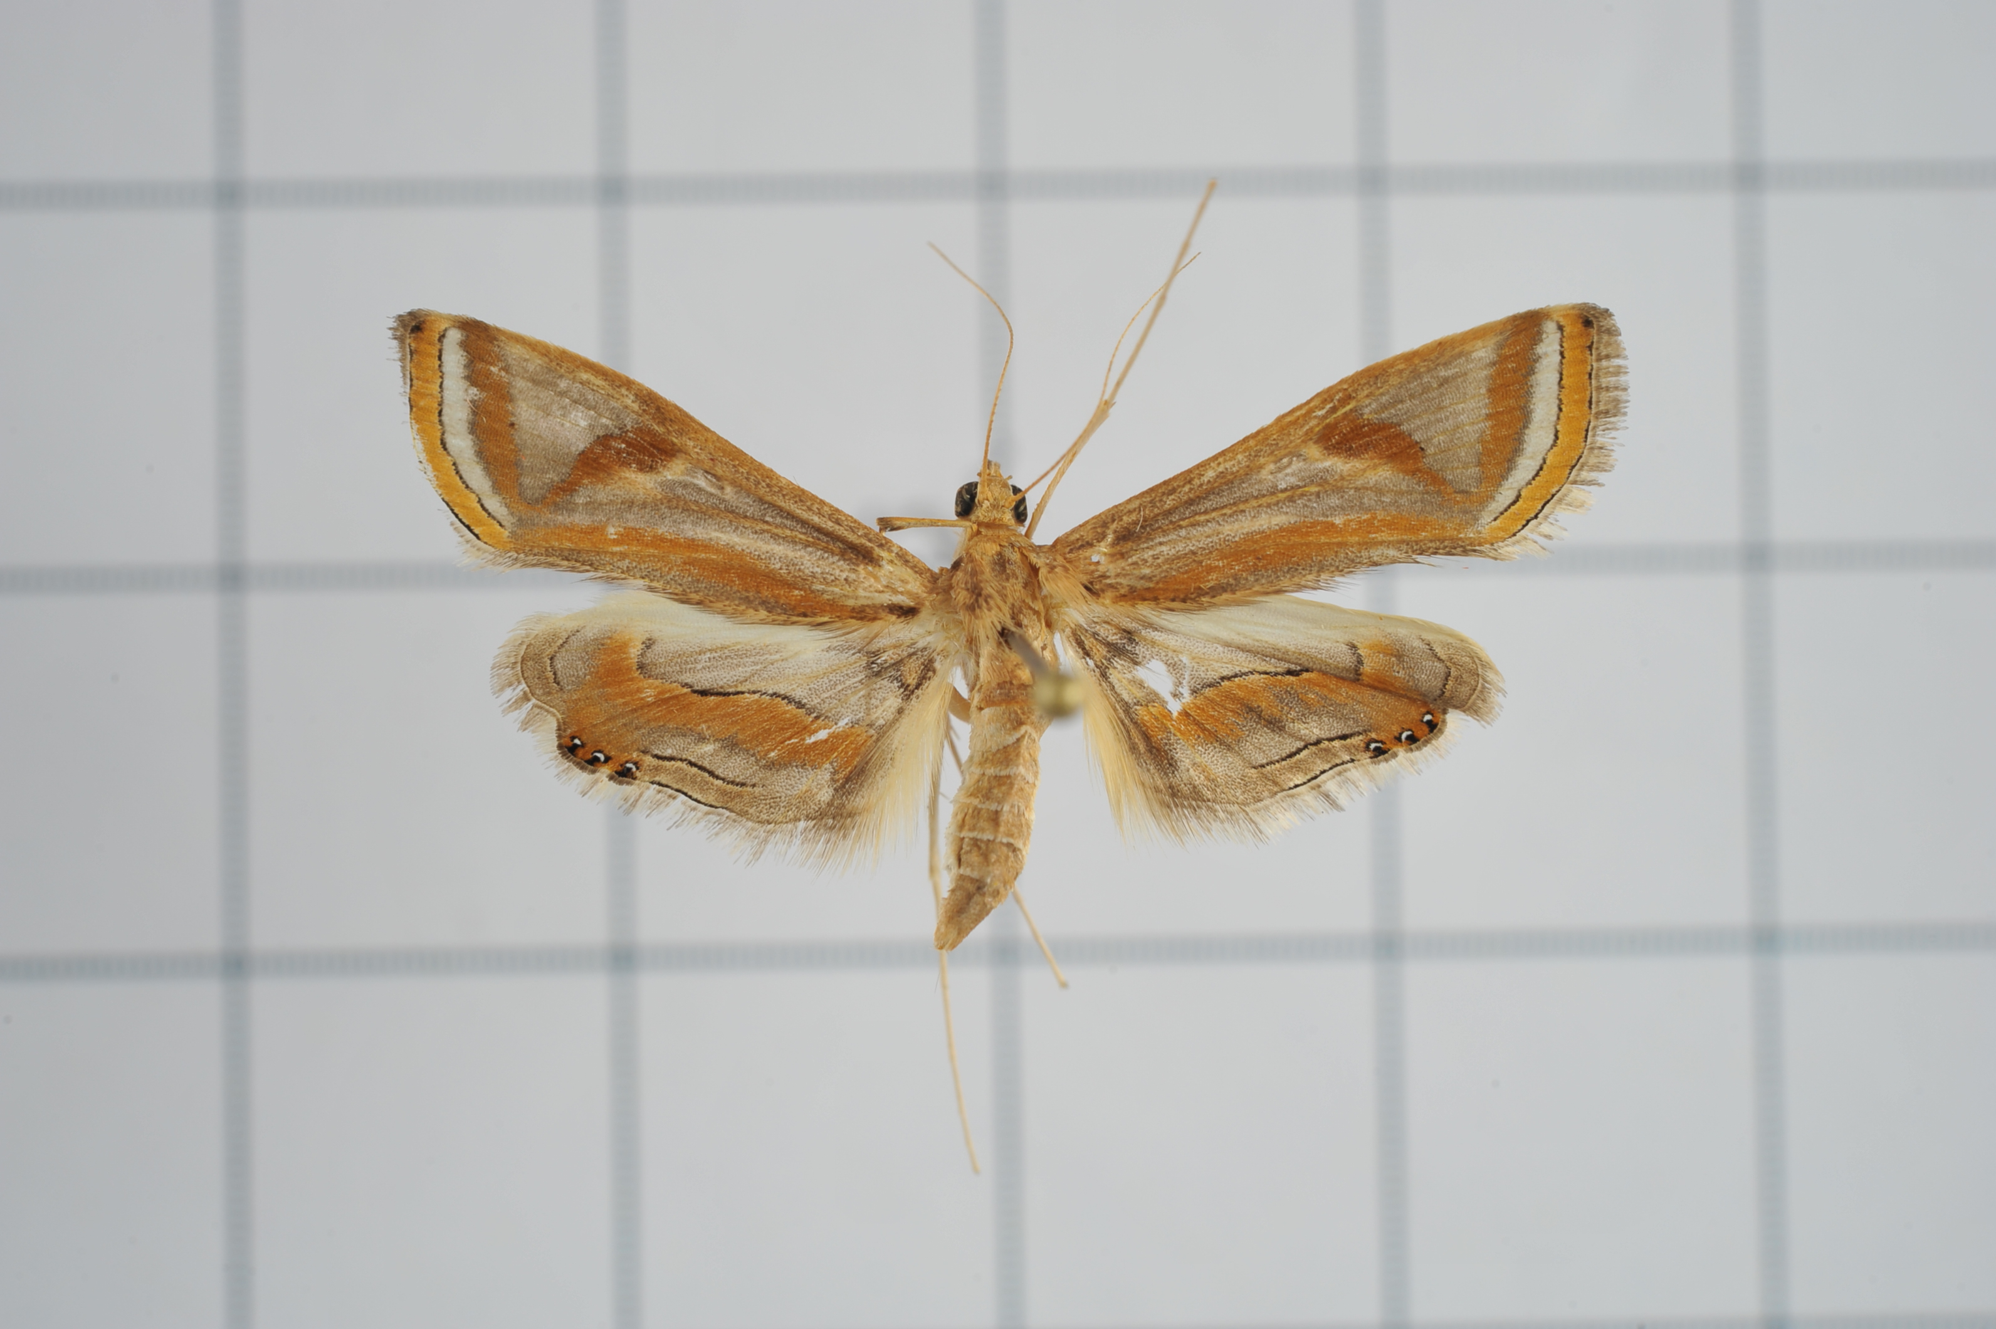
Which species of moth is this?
Eoophyla gibbosalis
